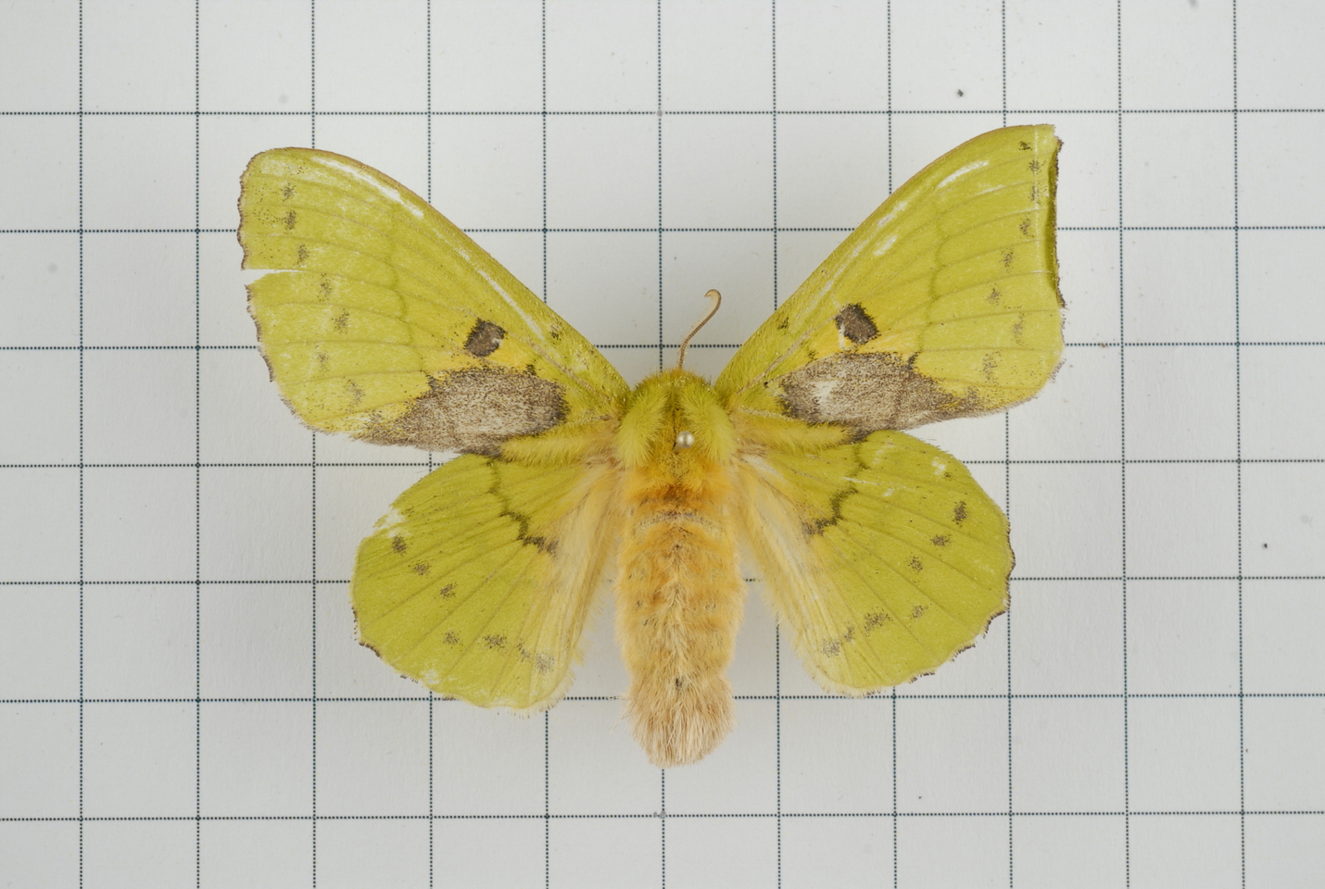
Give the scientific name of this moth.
Trabala vishnou guttata
